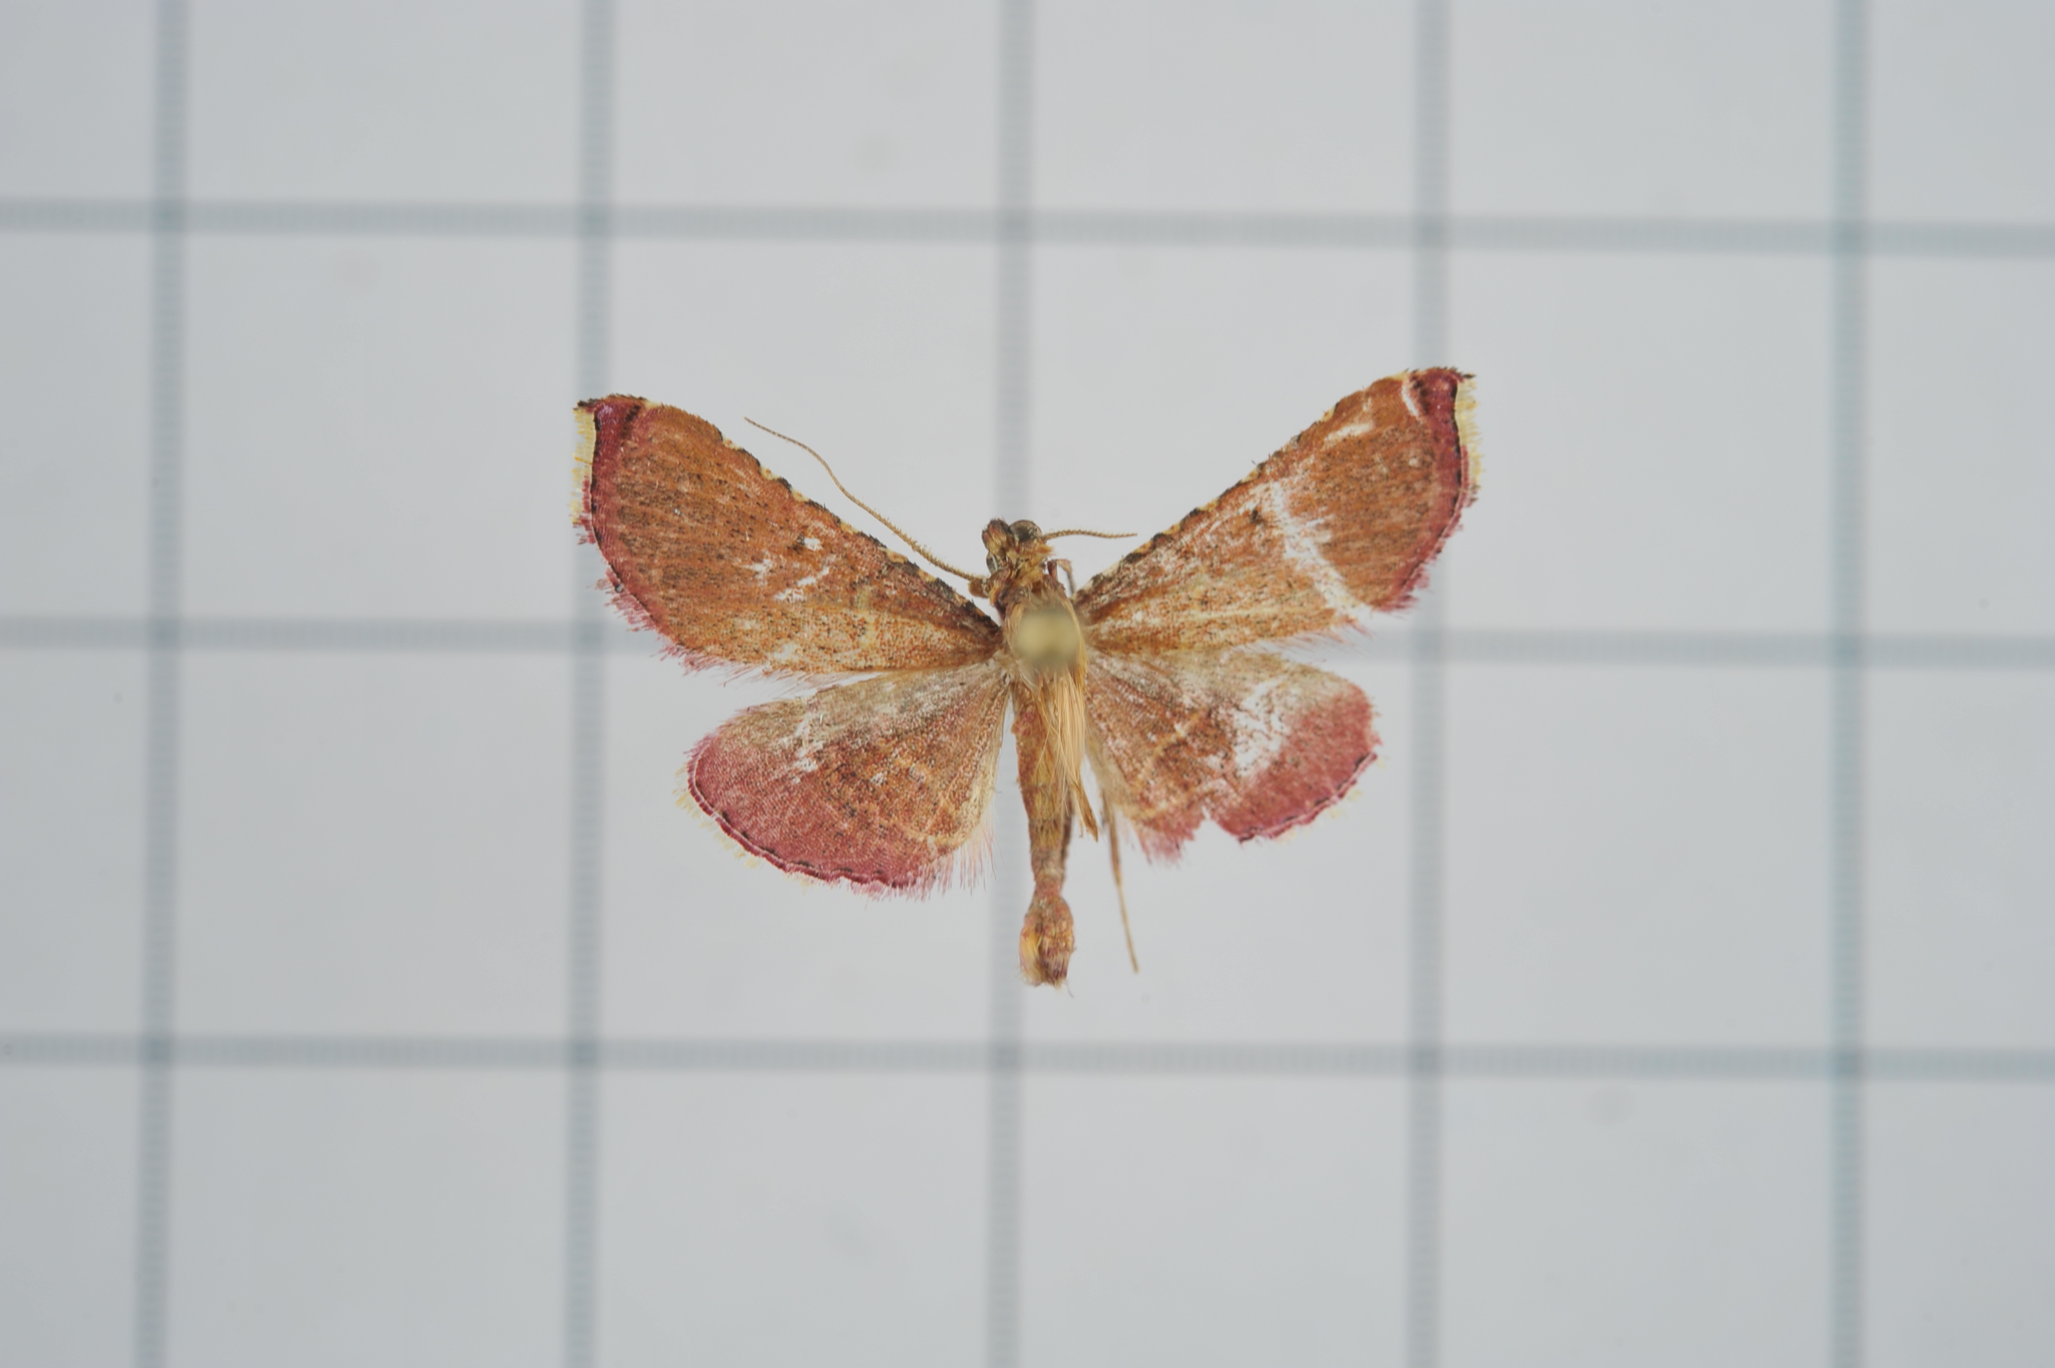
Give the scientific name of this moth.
Endotricha minialis
